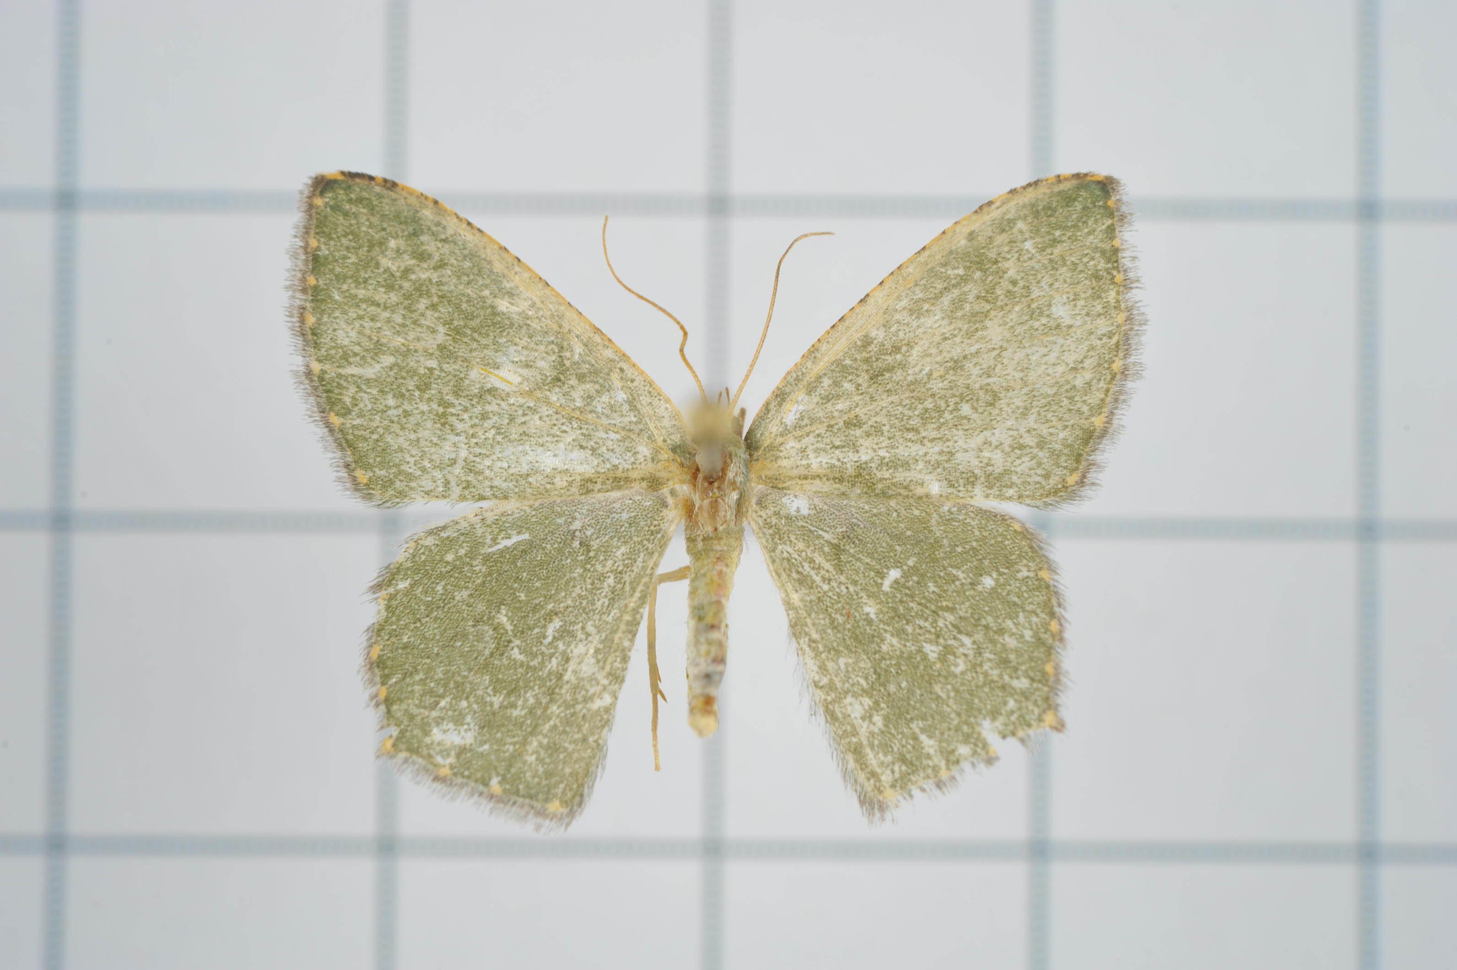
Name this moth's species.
Maxates lactipuncta
